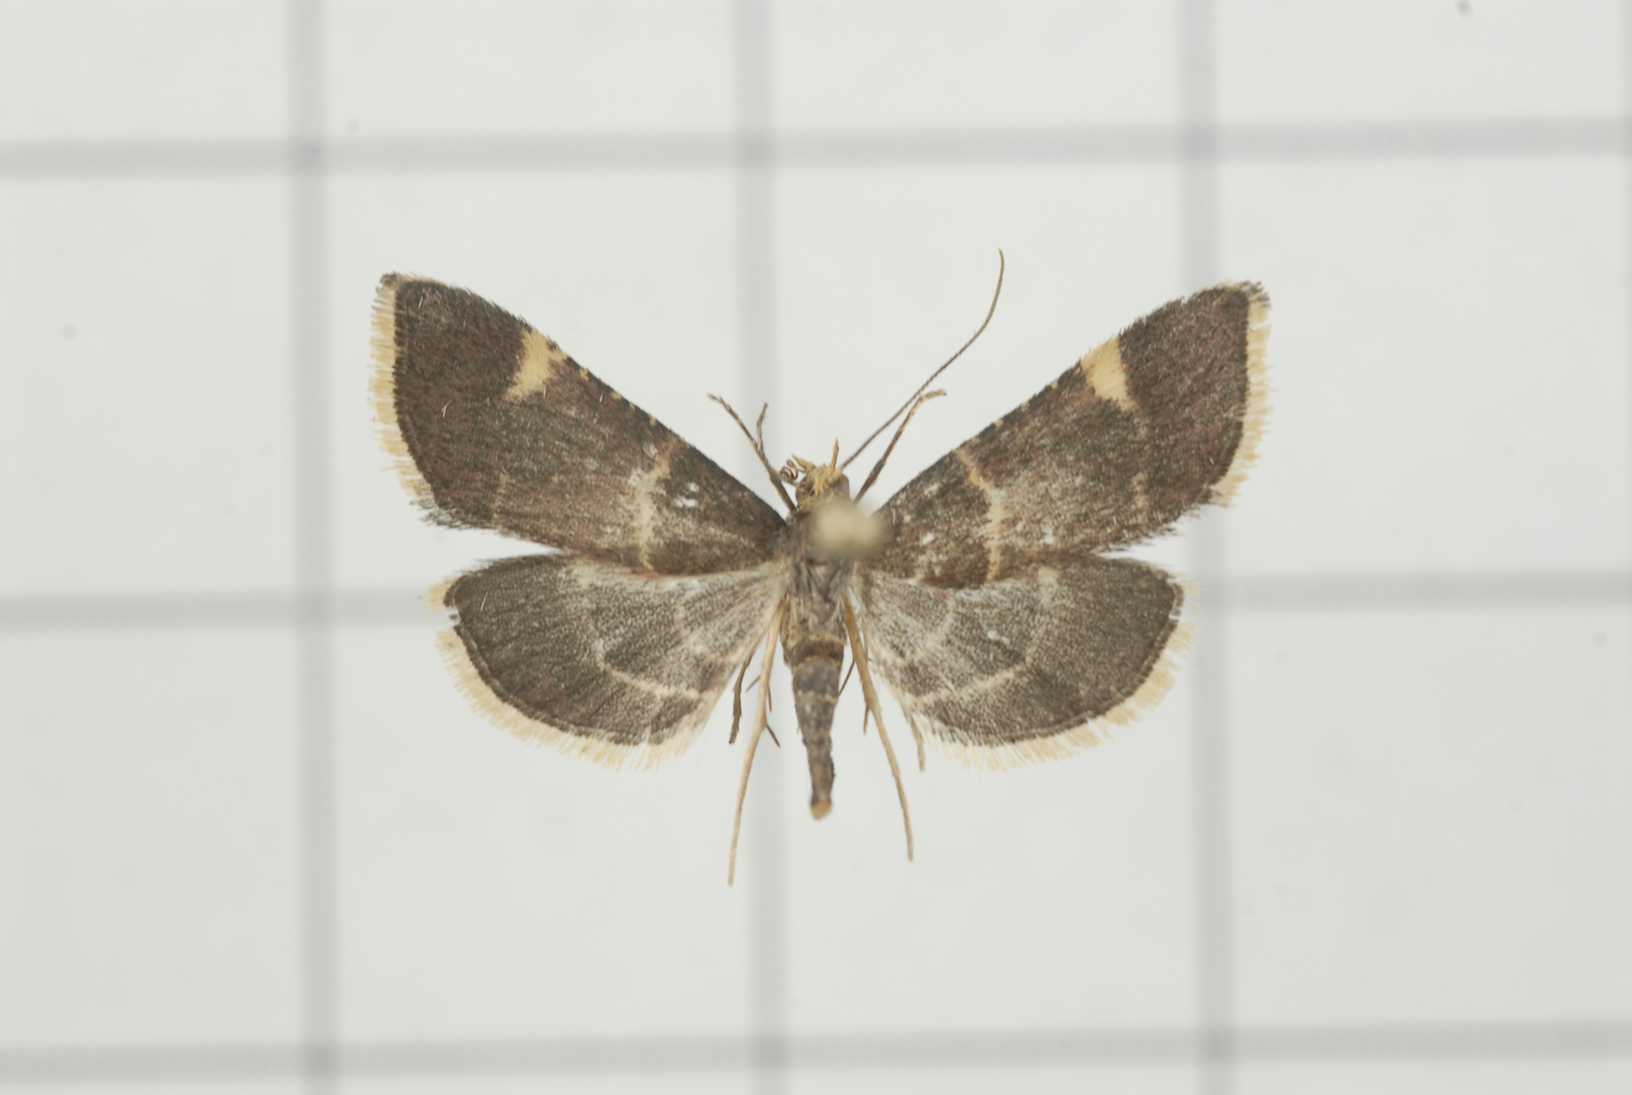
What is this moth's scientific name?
Herculia pelasgalis
